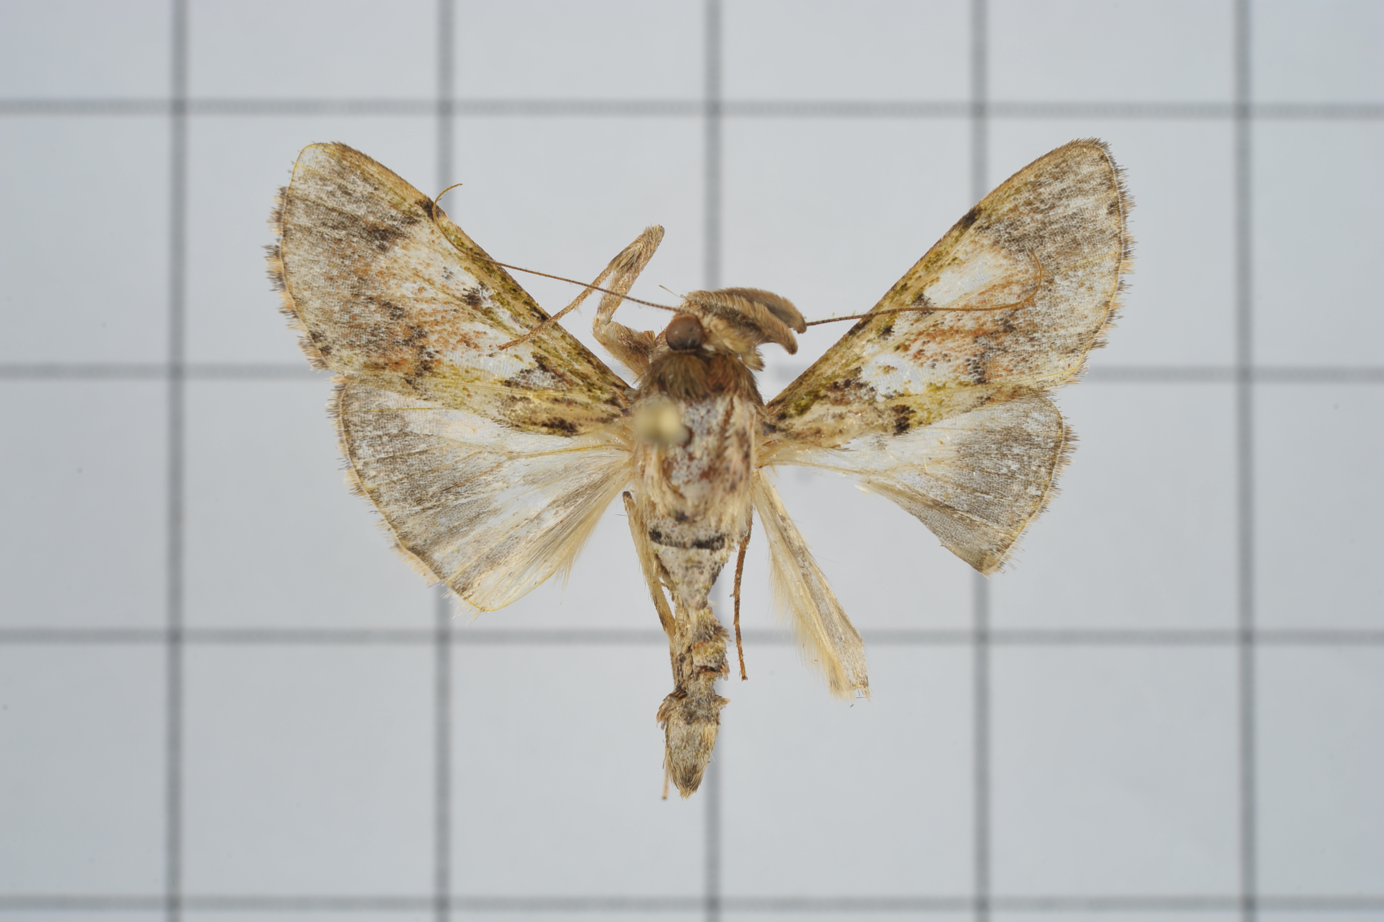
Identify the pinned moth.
Teliphasa nubilosa
